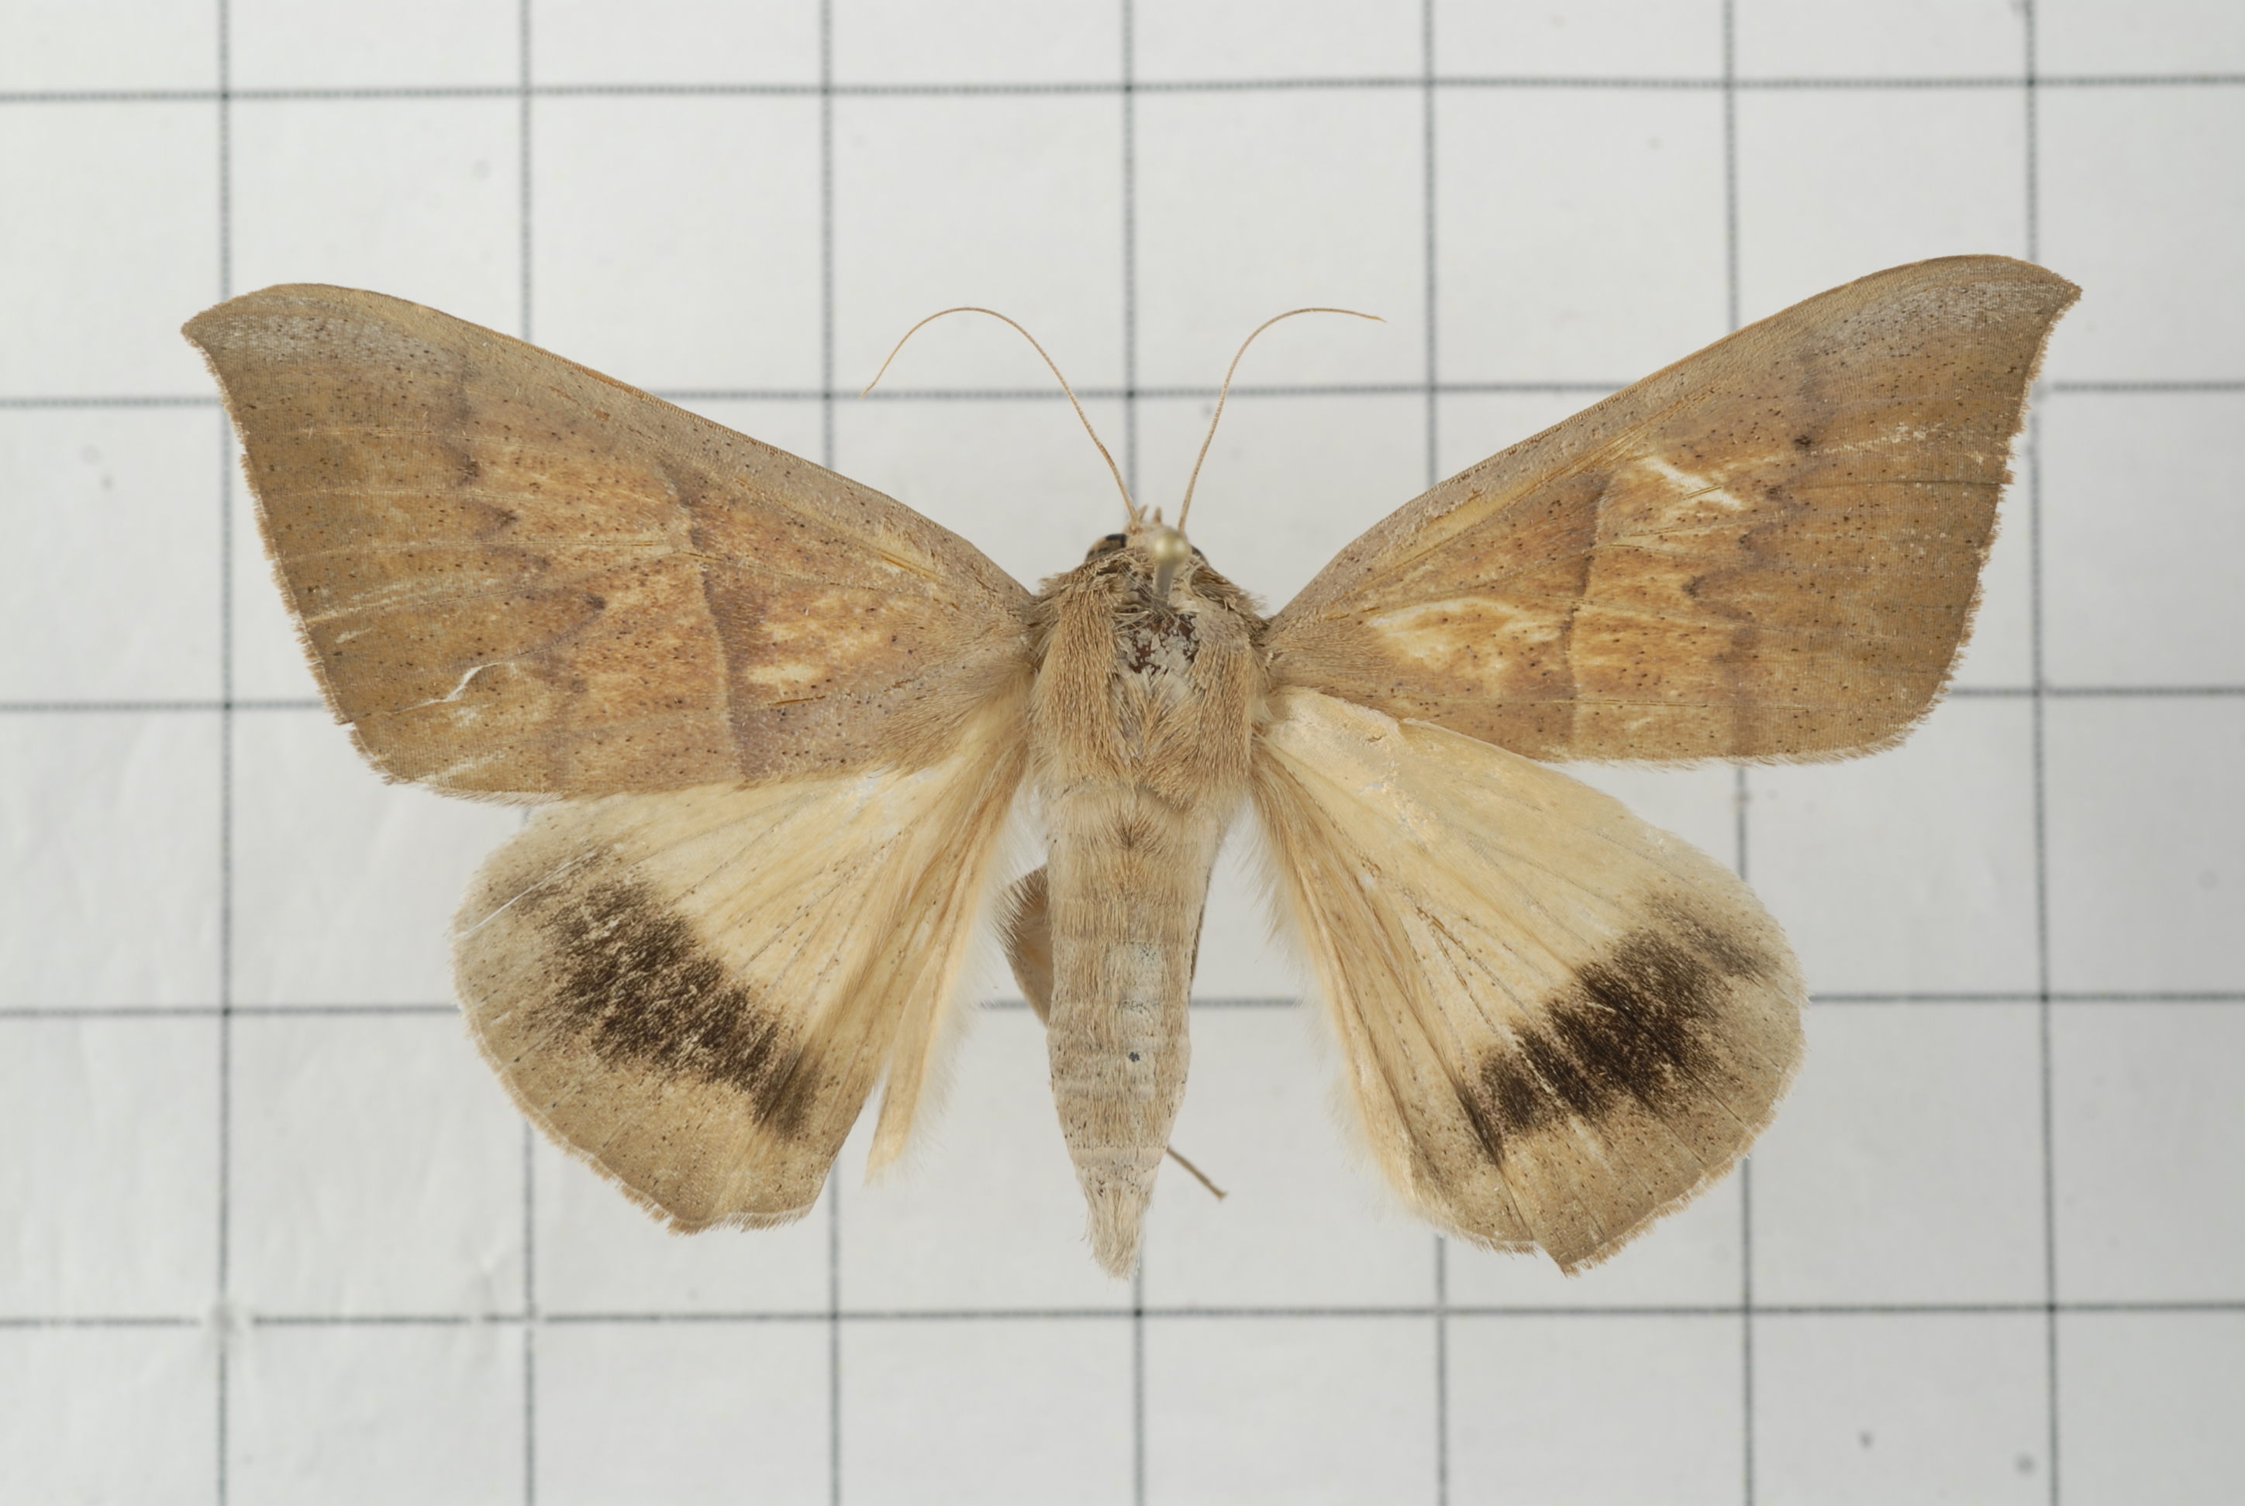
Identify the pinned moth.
Ophisma gravata
